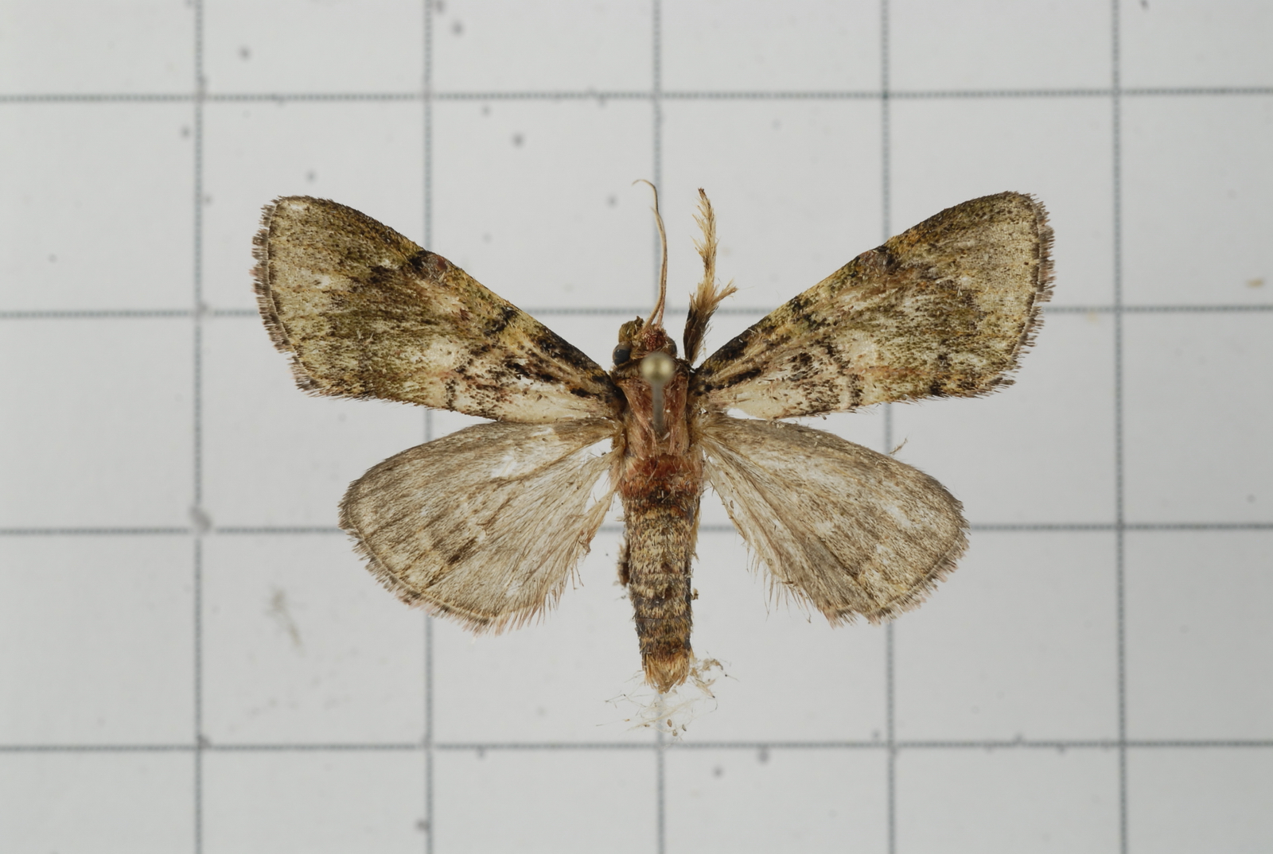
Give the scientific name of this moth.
Locastra muscosalis
